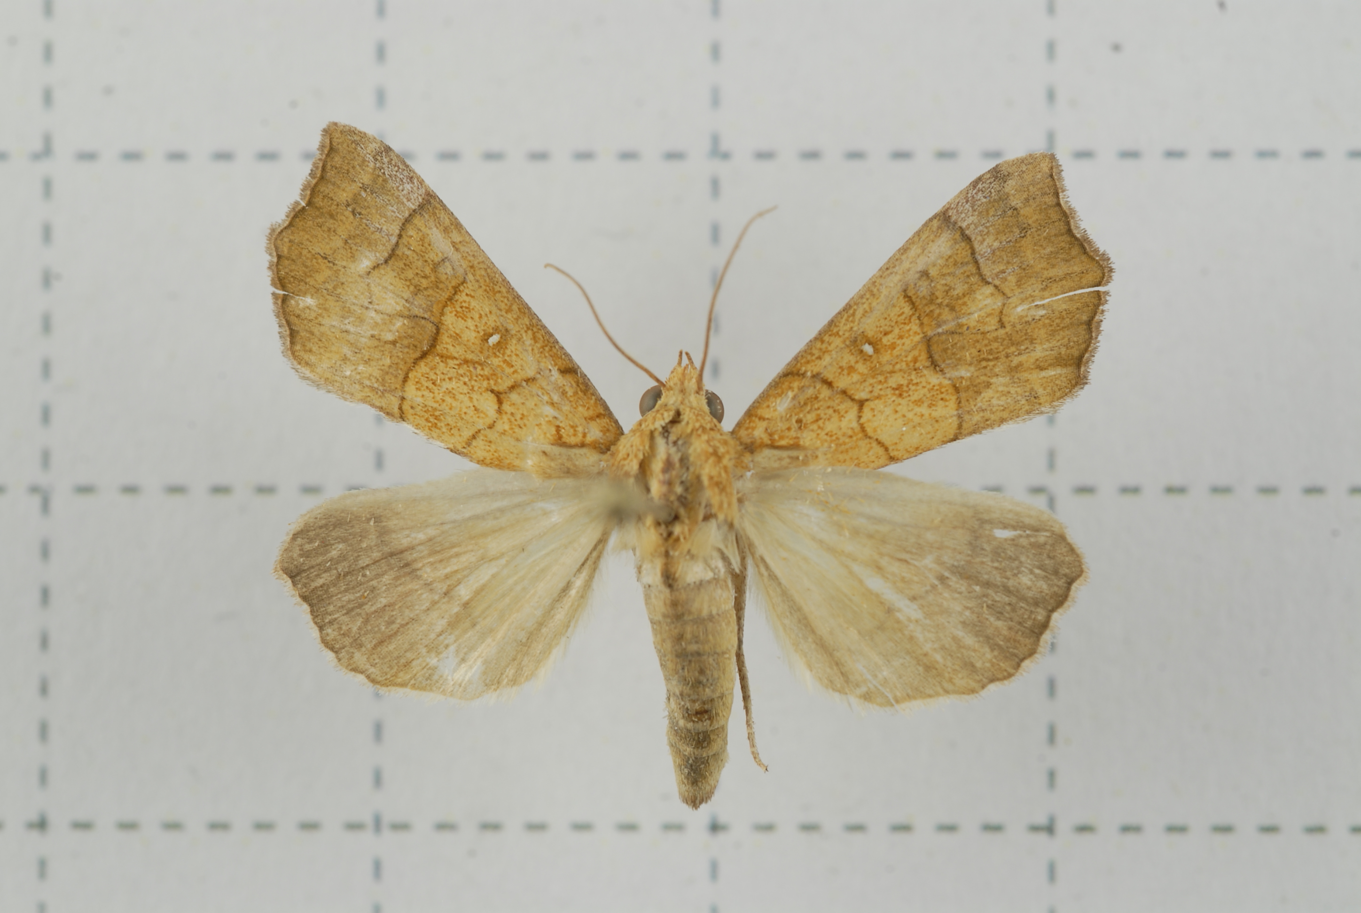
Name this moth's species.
Cosmophila lyona
